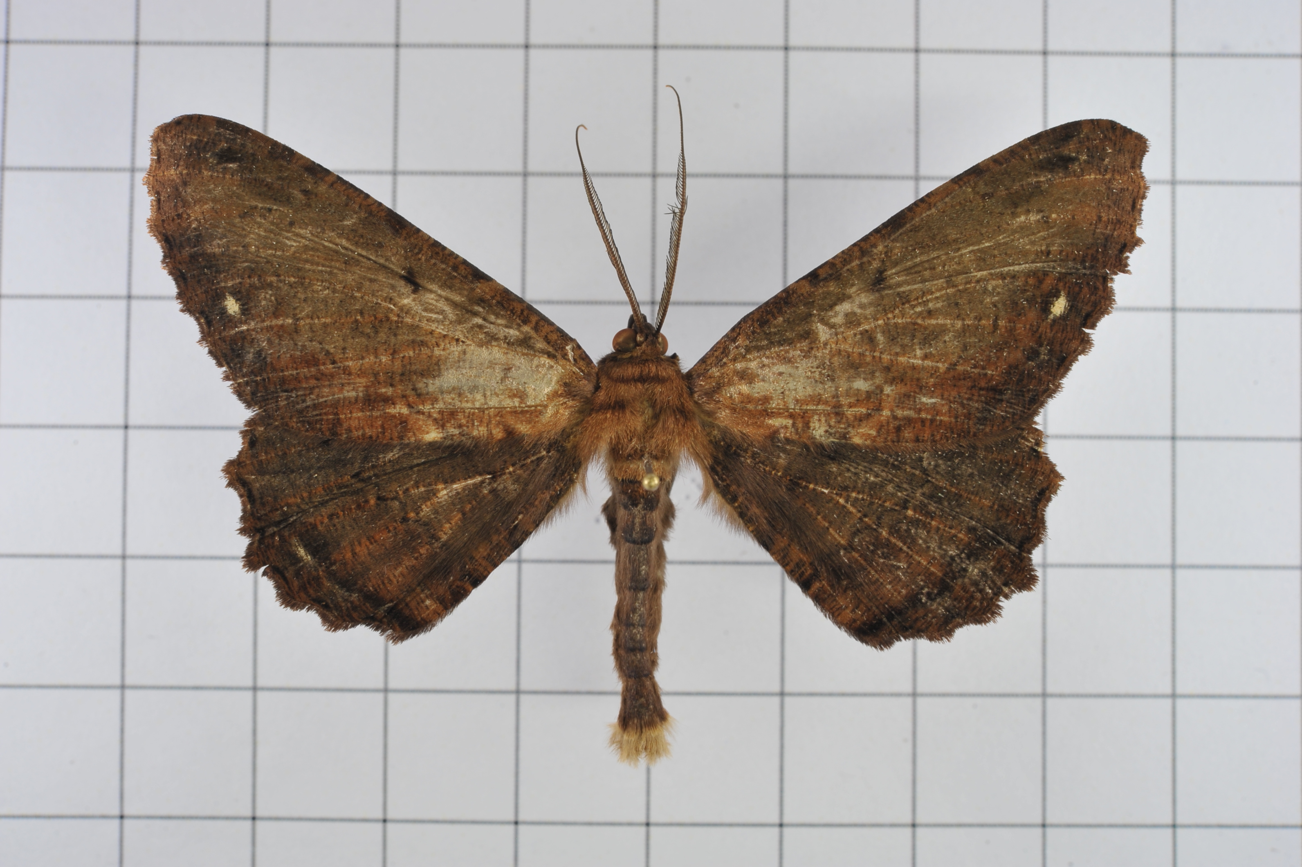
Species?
Chorodna creataria
